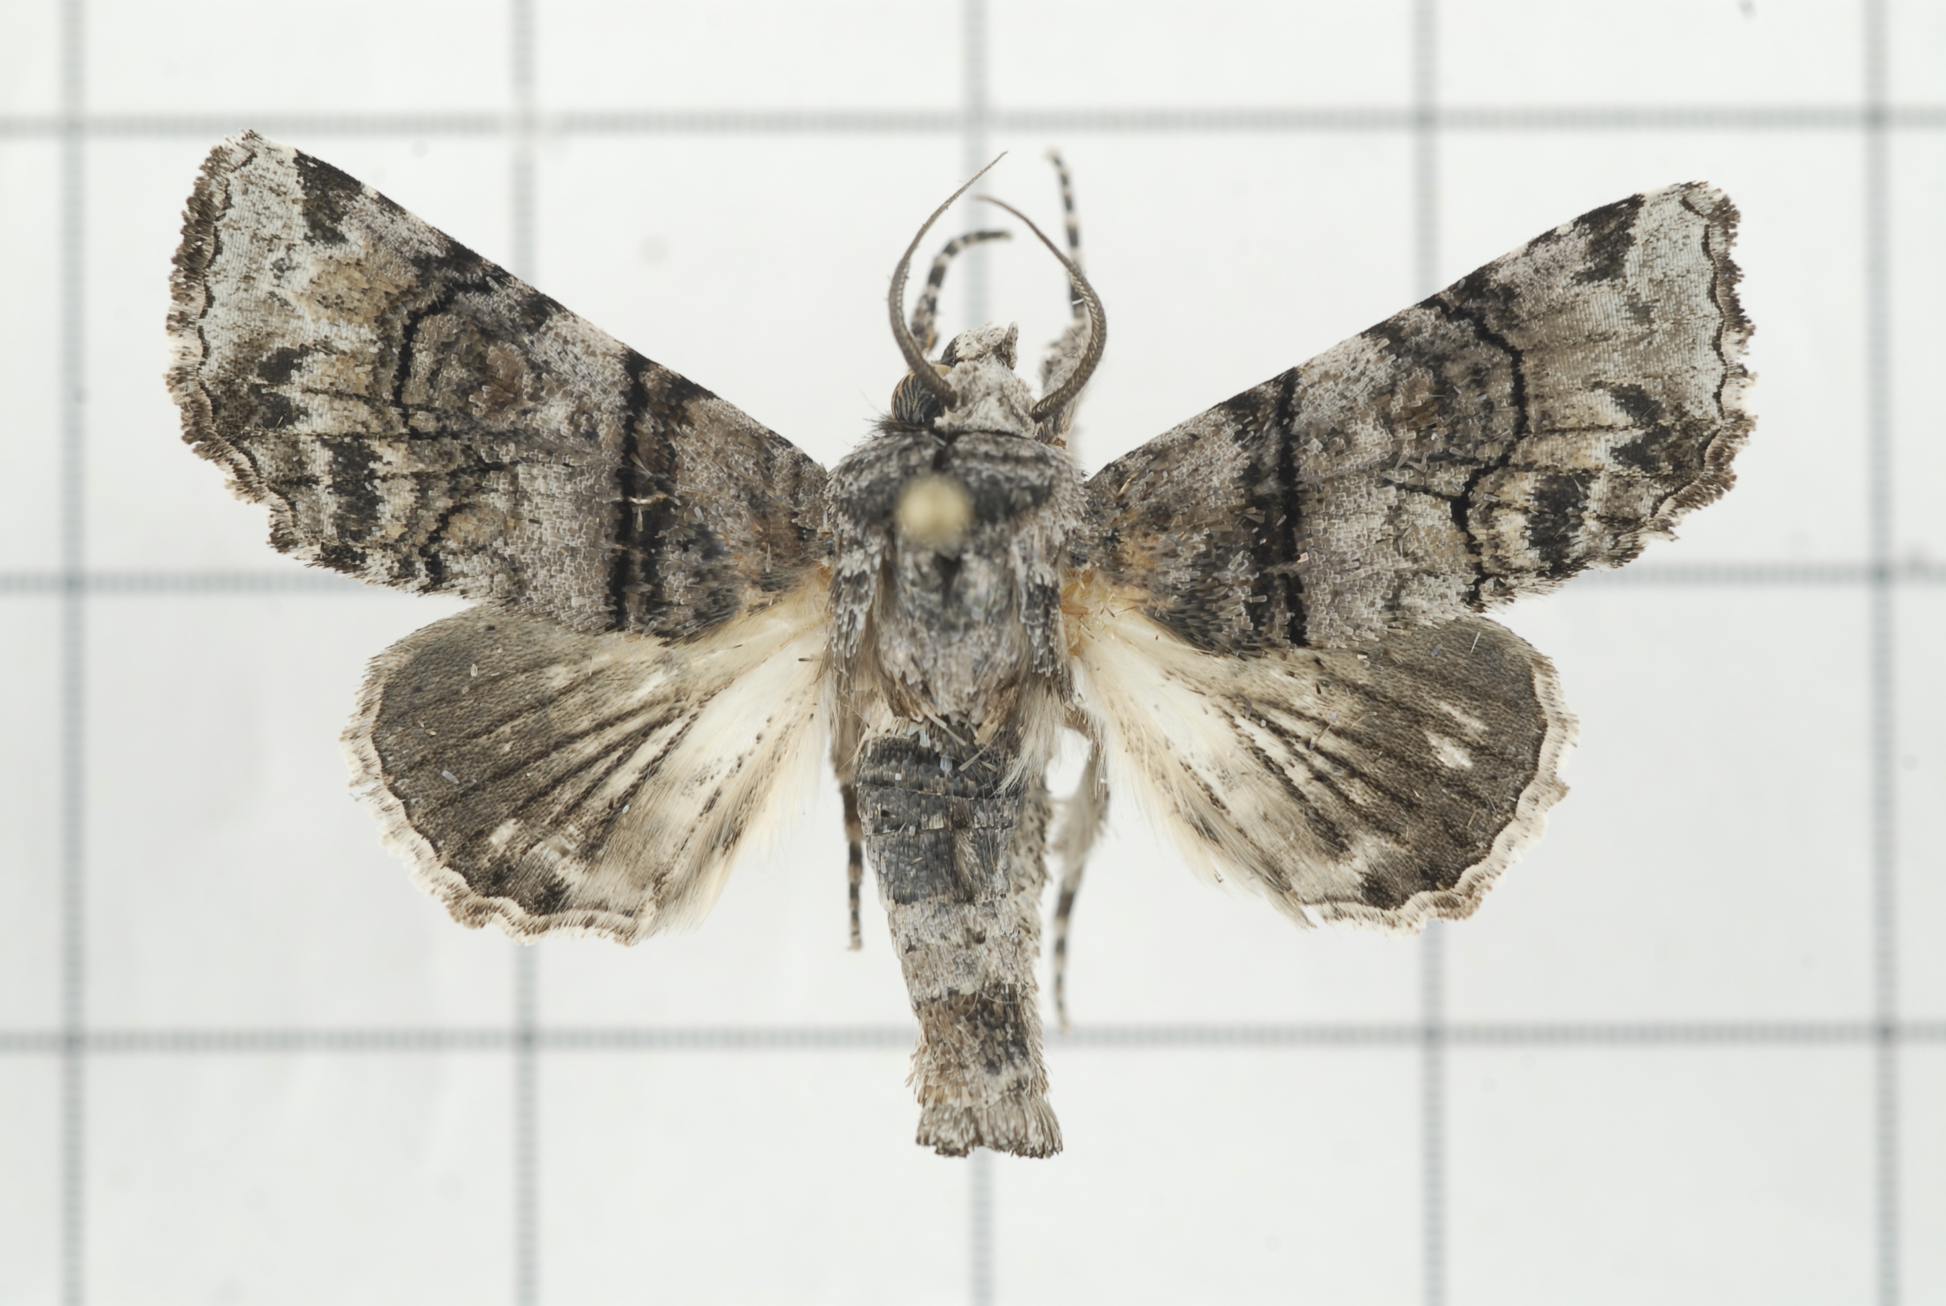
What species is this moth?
Aplotelia diplographa
